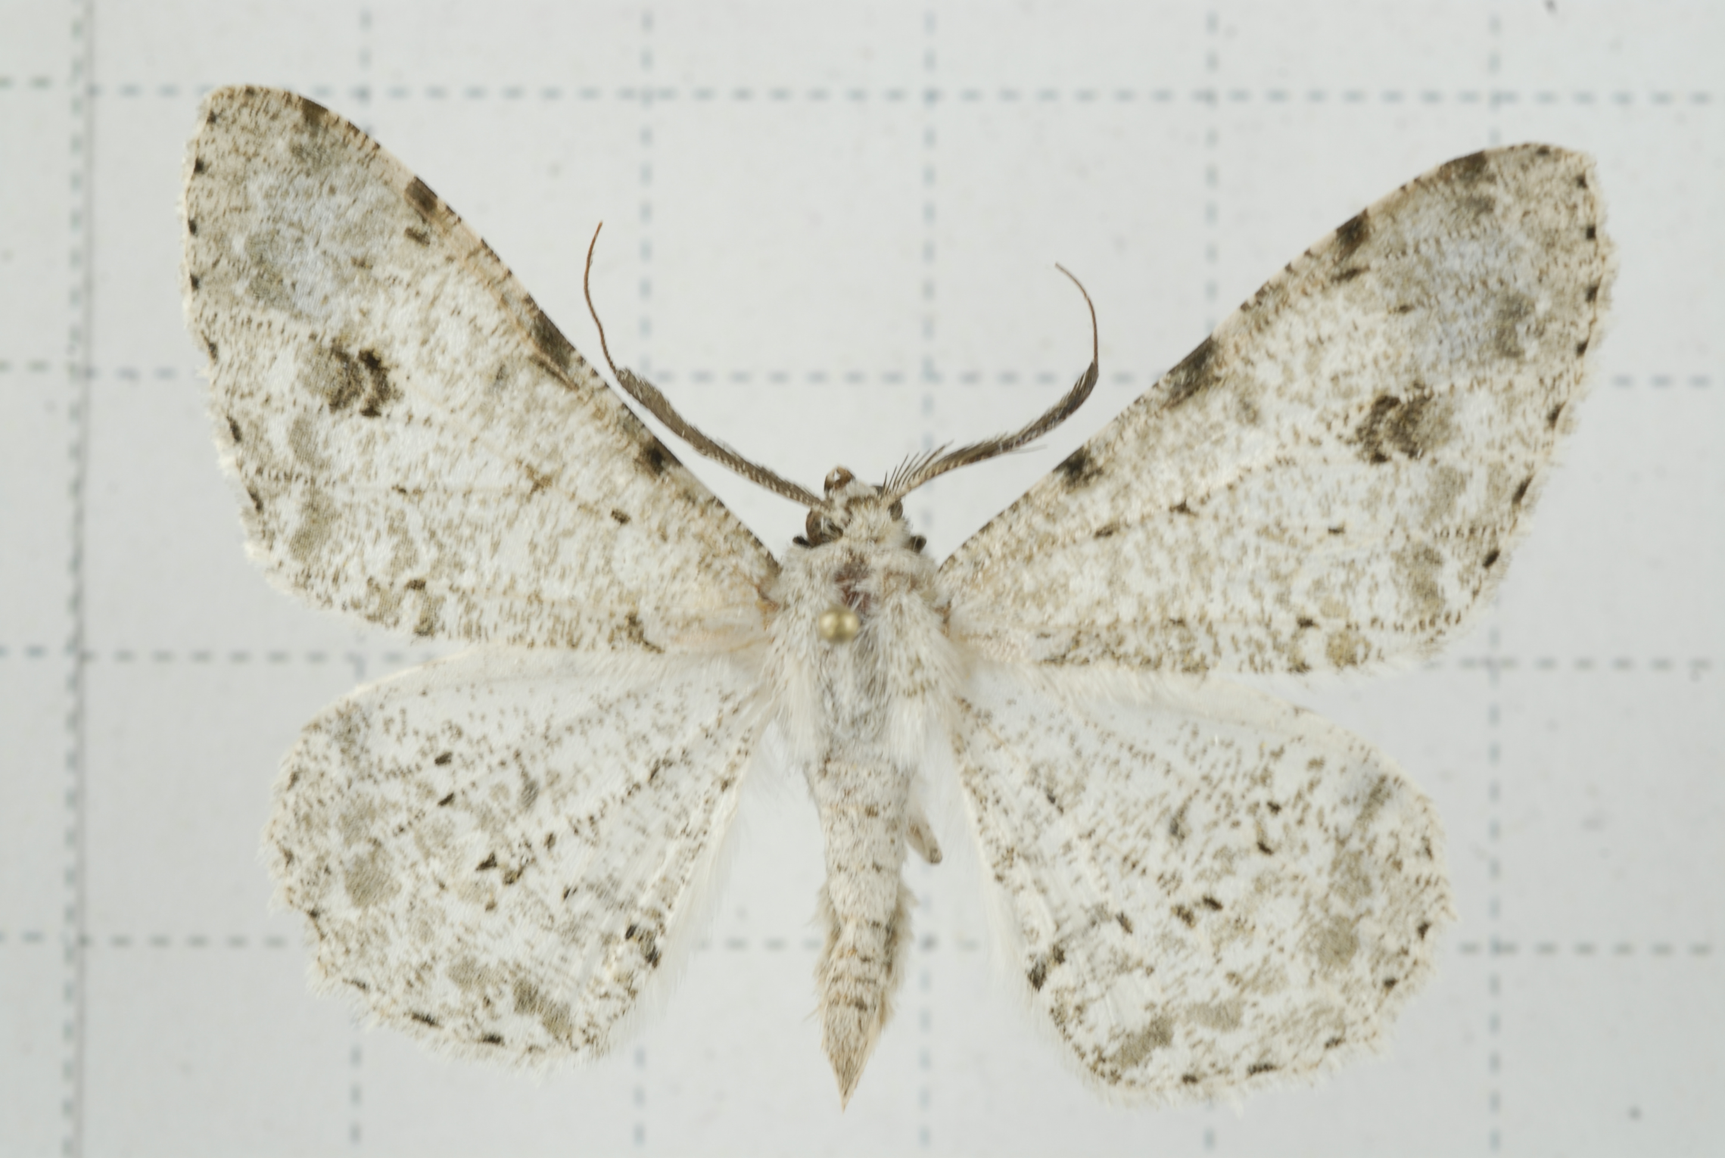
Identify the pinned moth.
Lassaba parvalbidaria parvalbidaria
